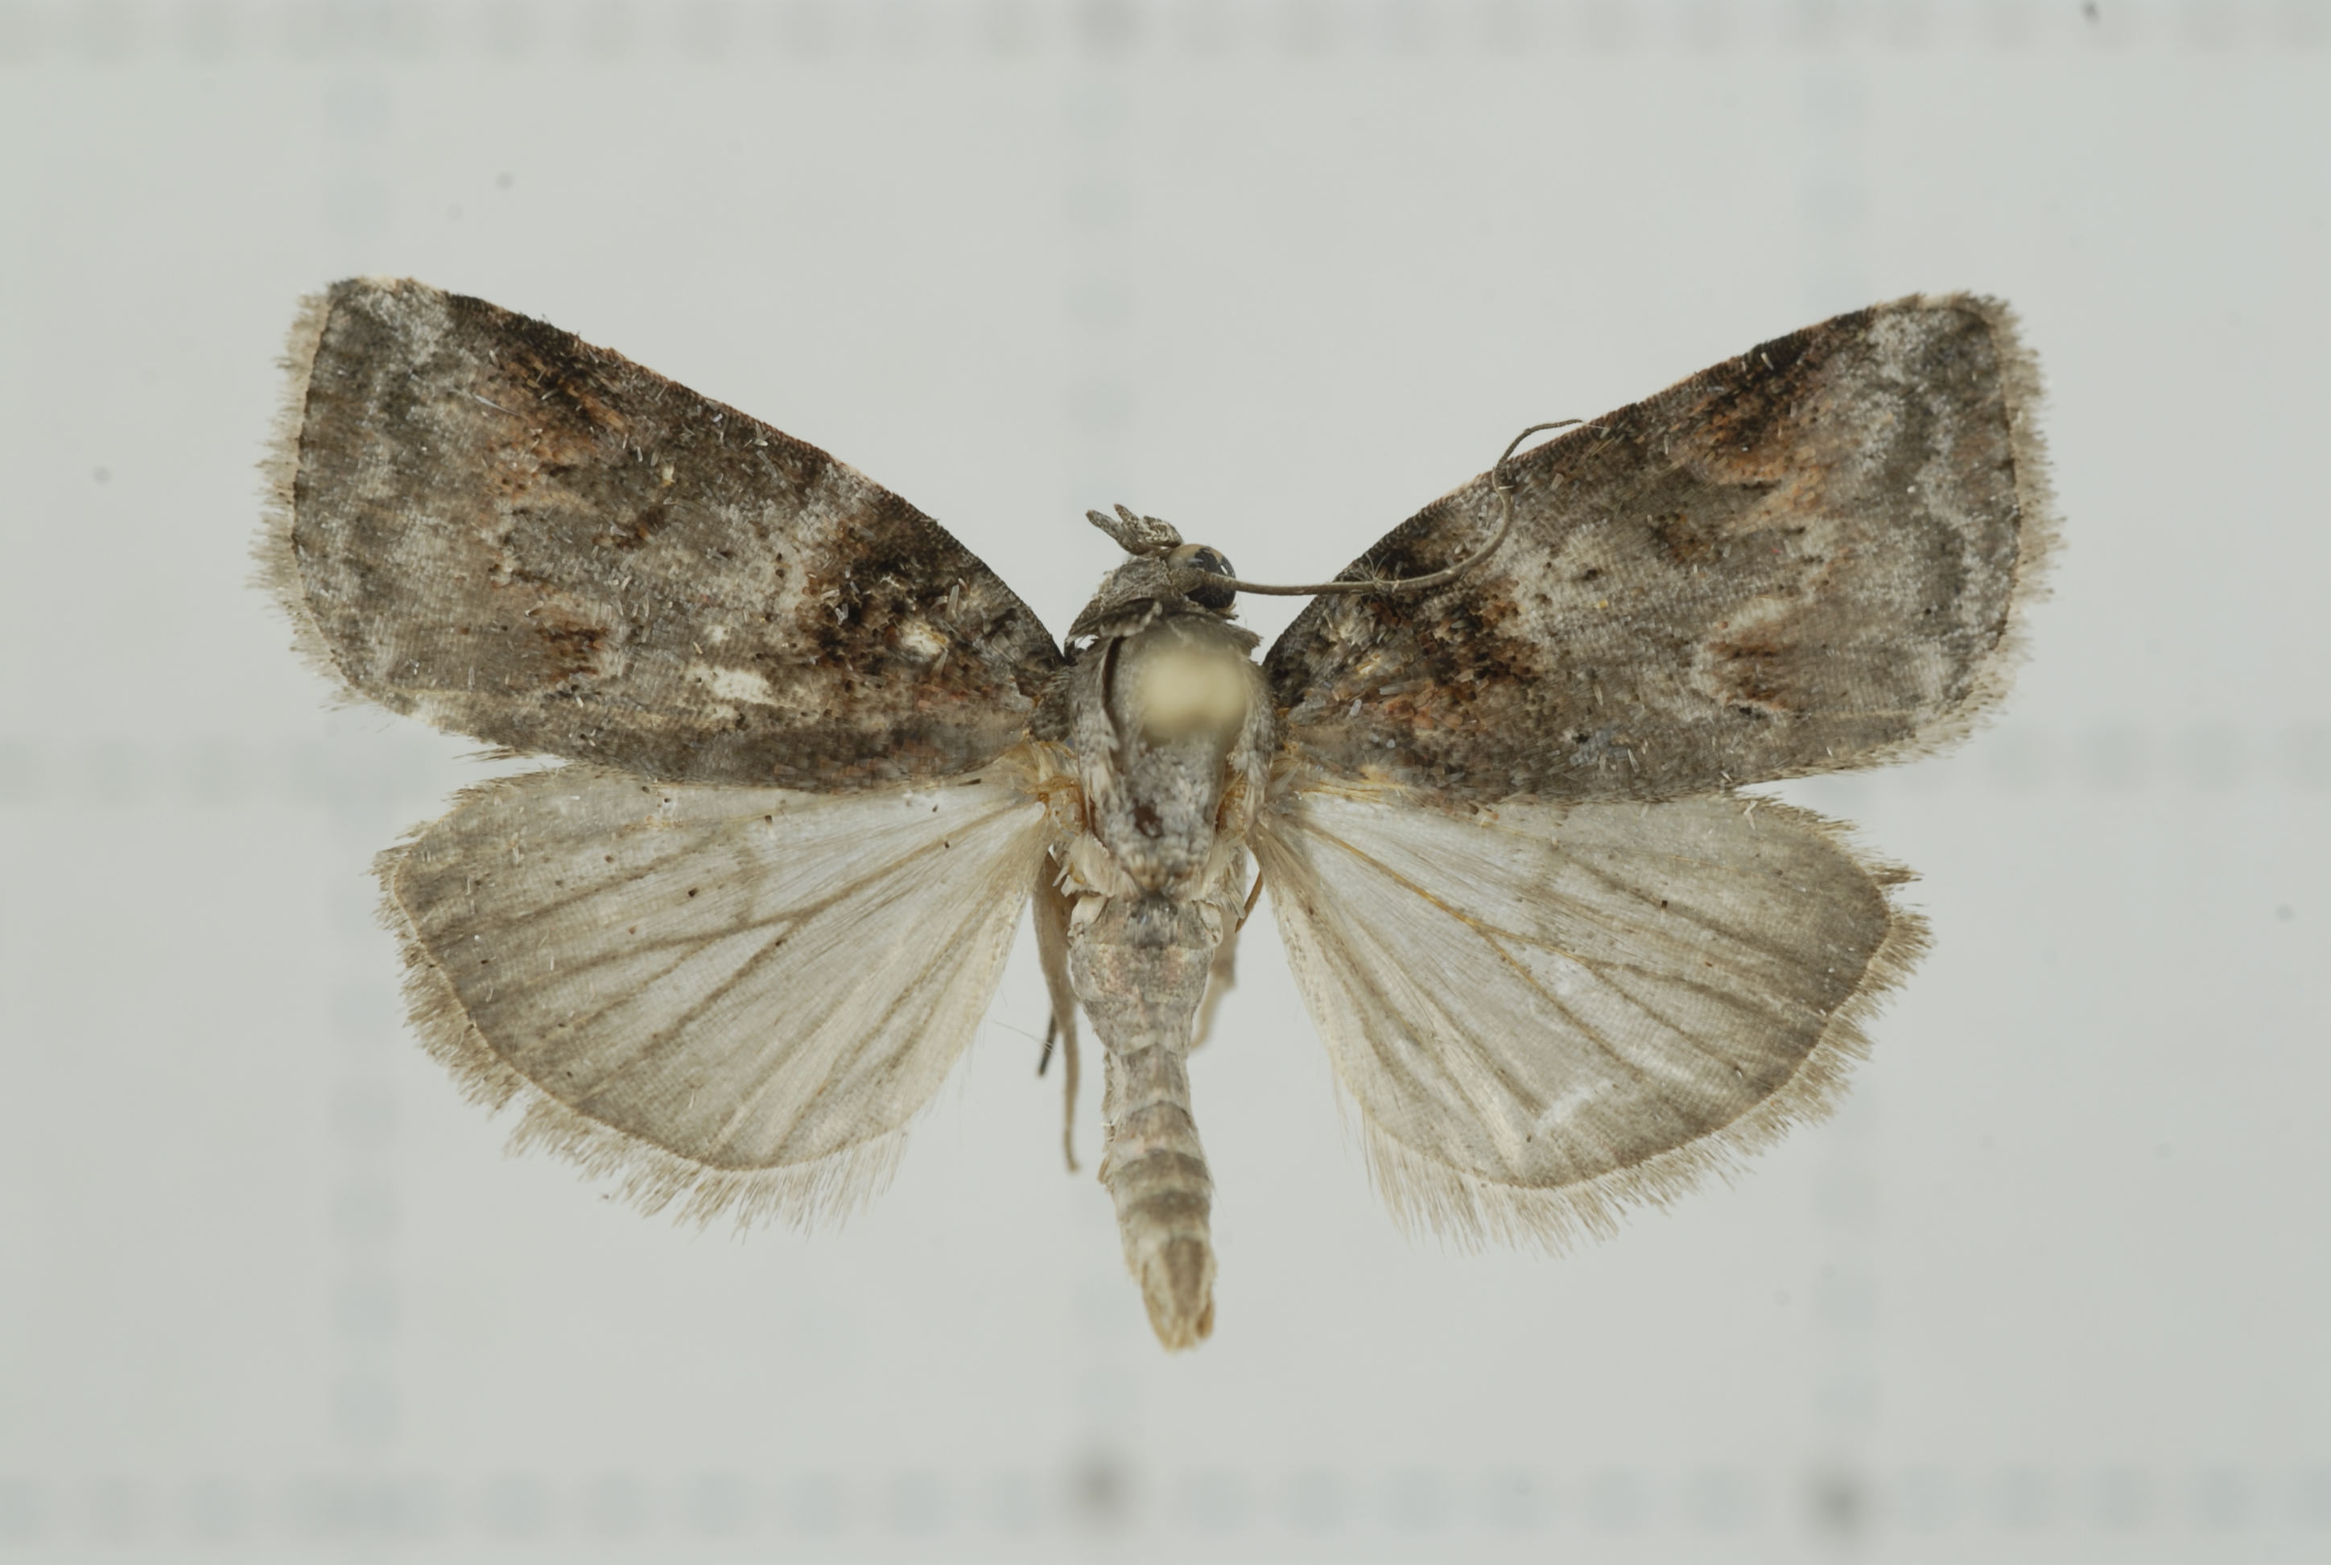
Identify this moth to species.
Garella ruficirra
